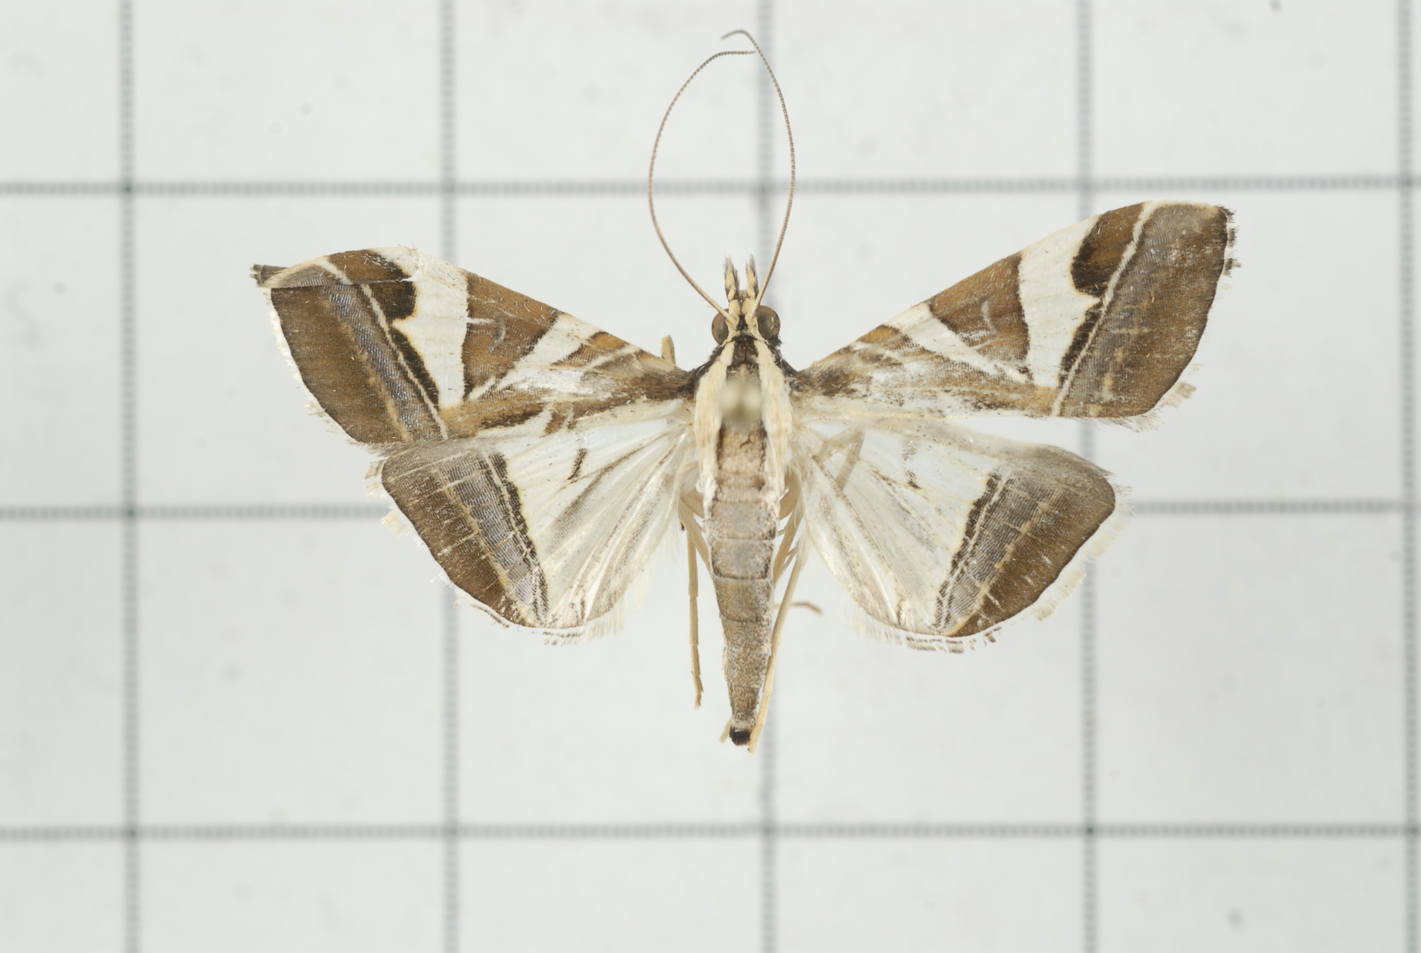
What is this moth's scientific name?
Agrioglypta itysalis
